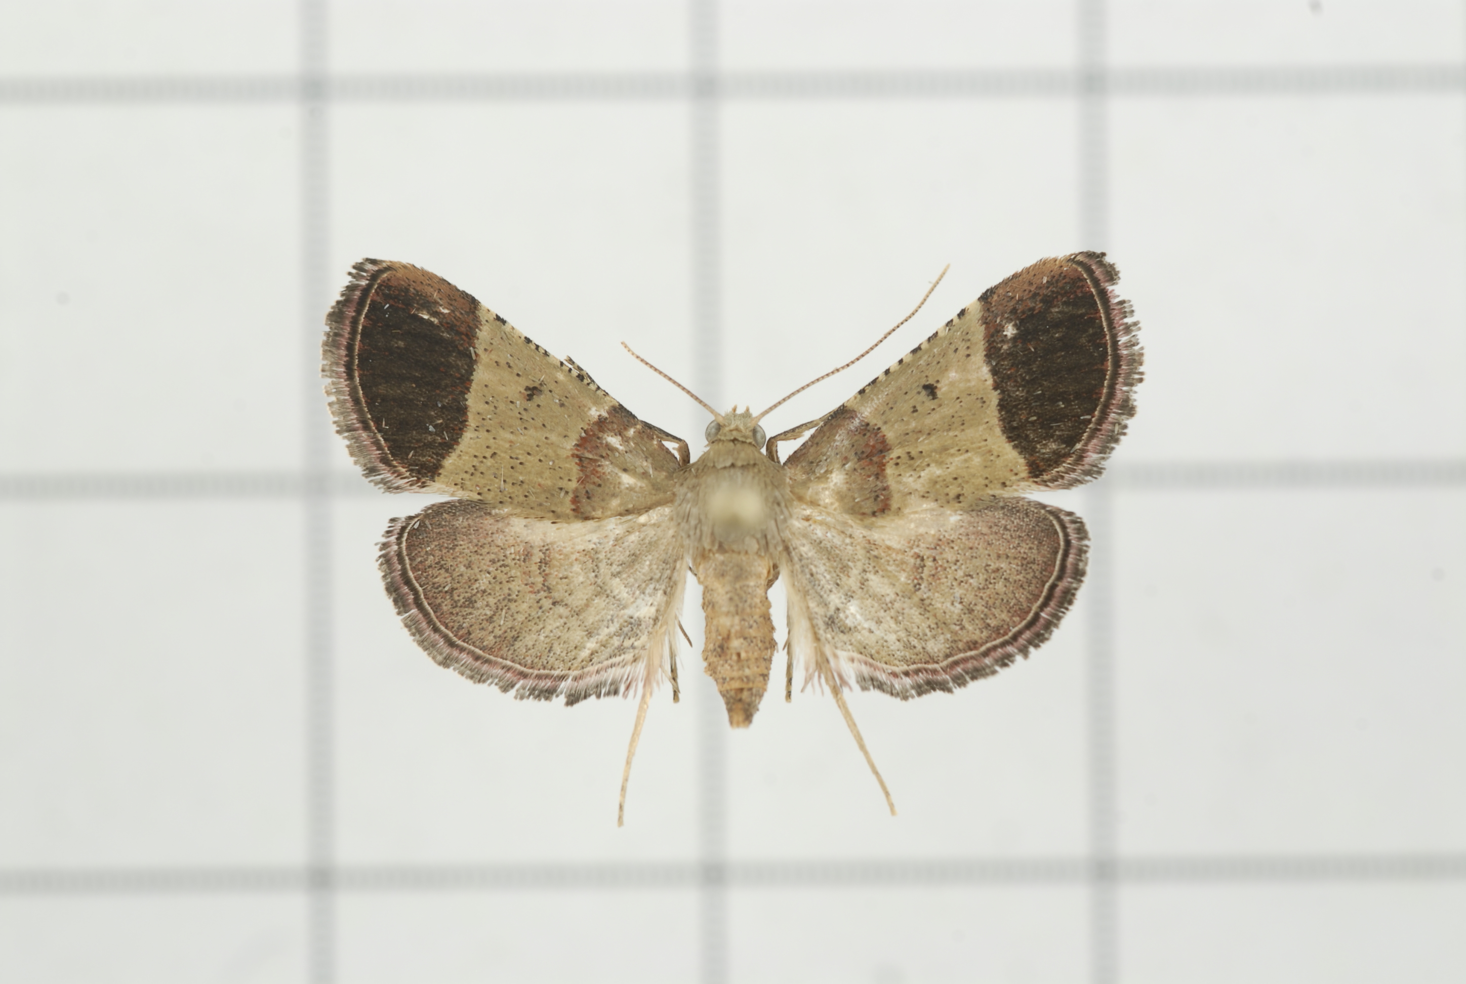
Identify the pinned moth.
Curena costipunctata
